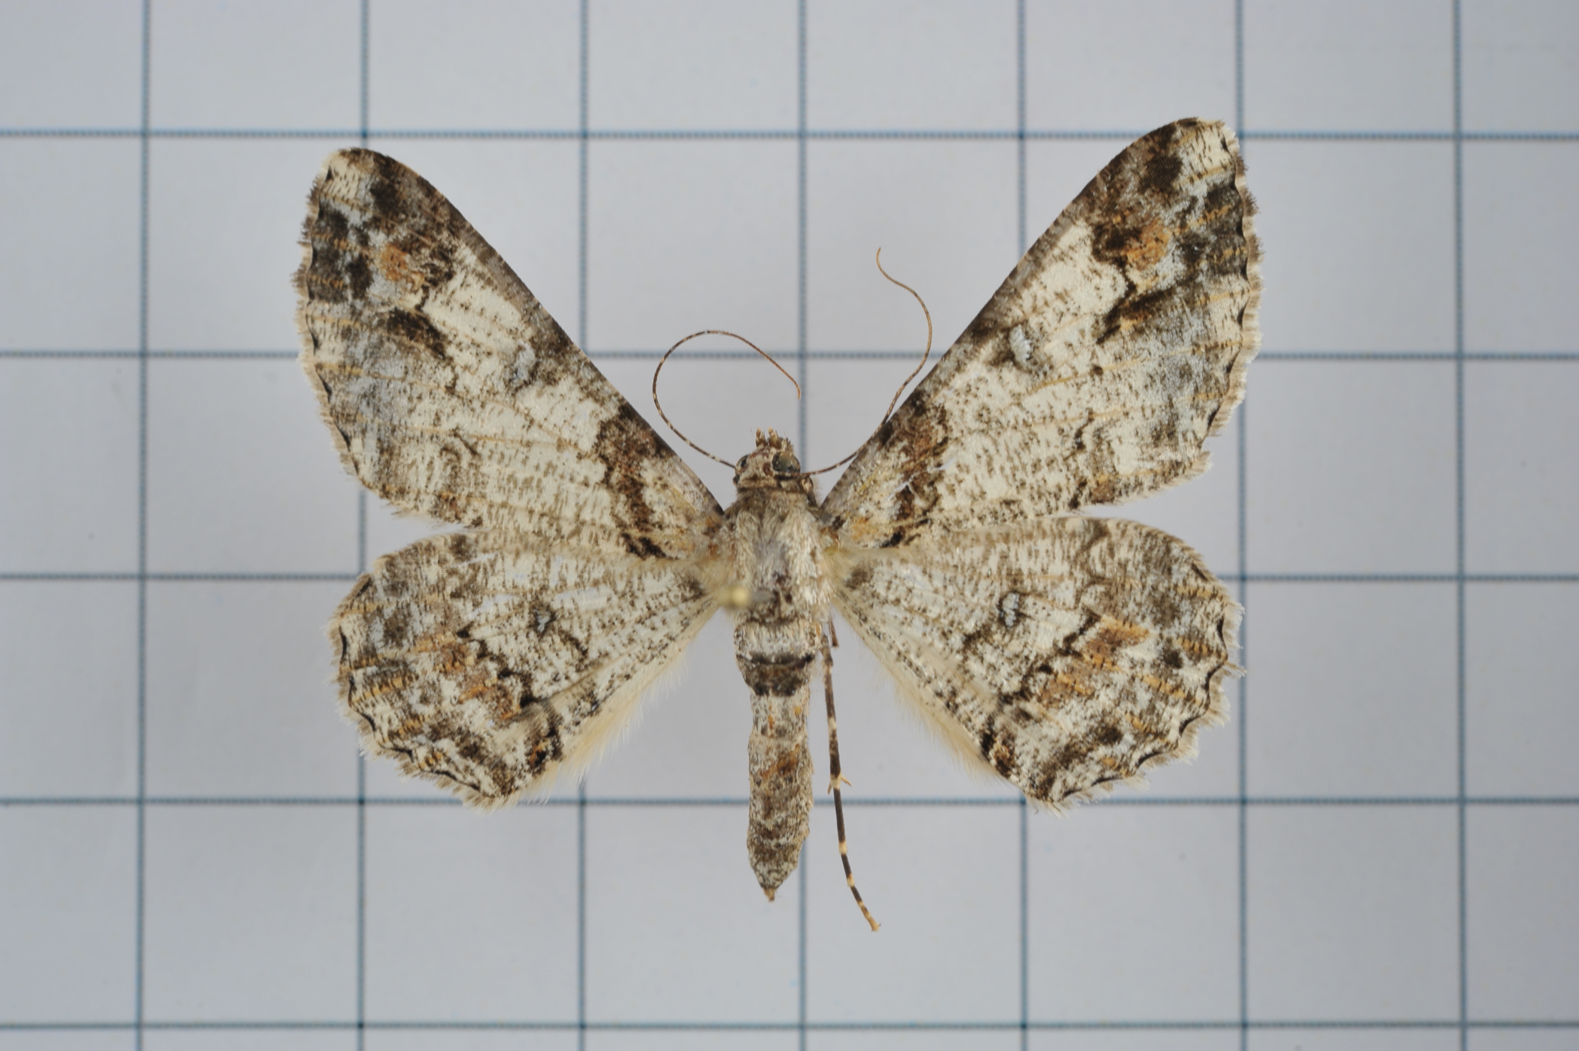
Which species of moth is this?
Cleora fraterna
